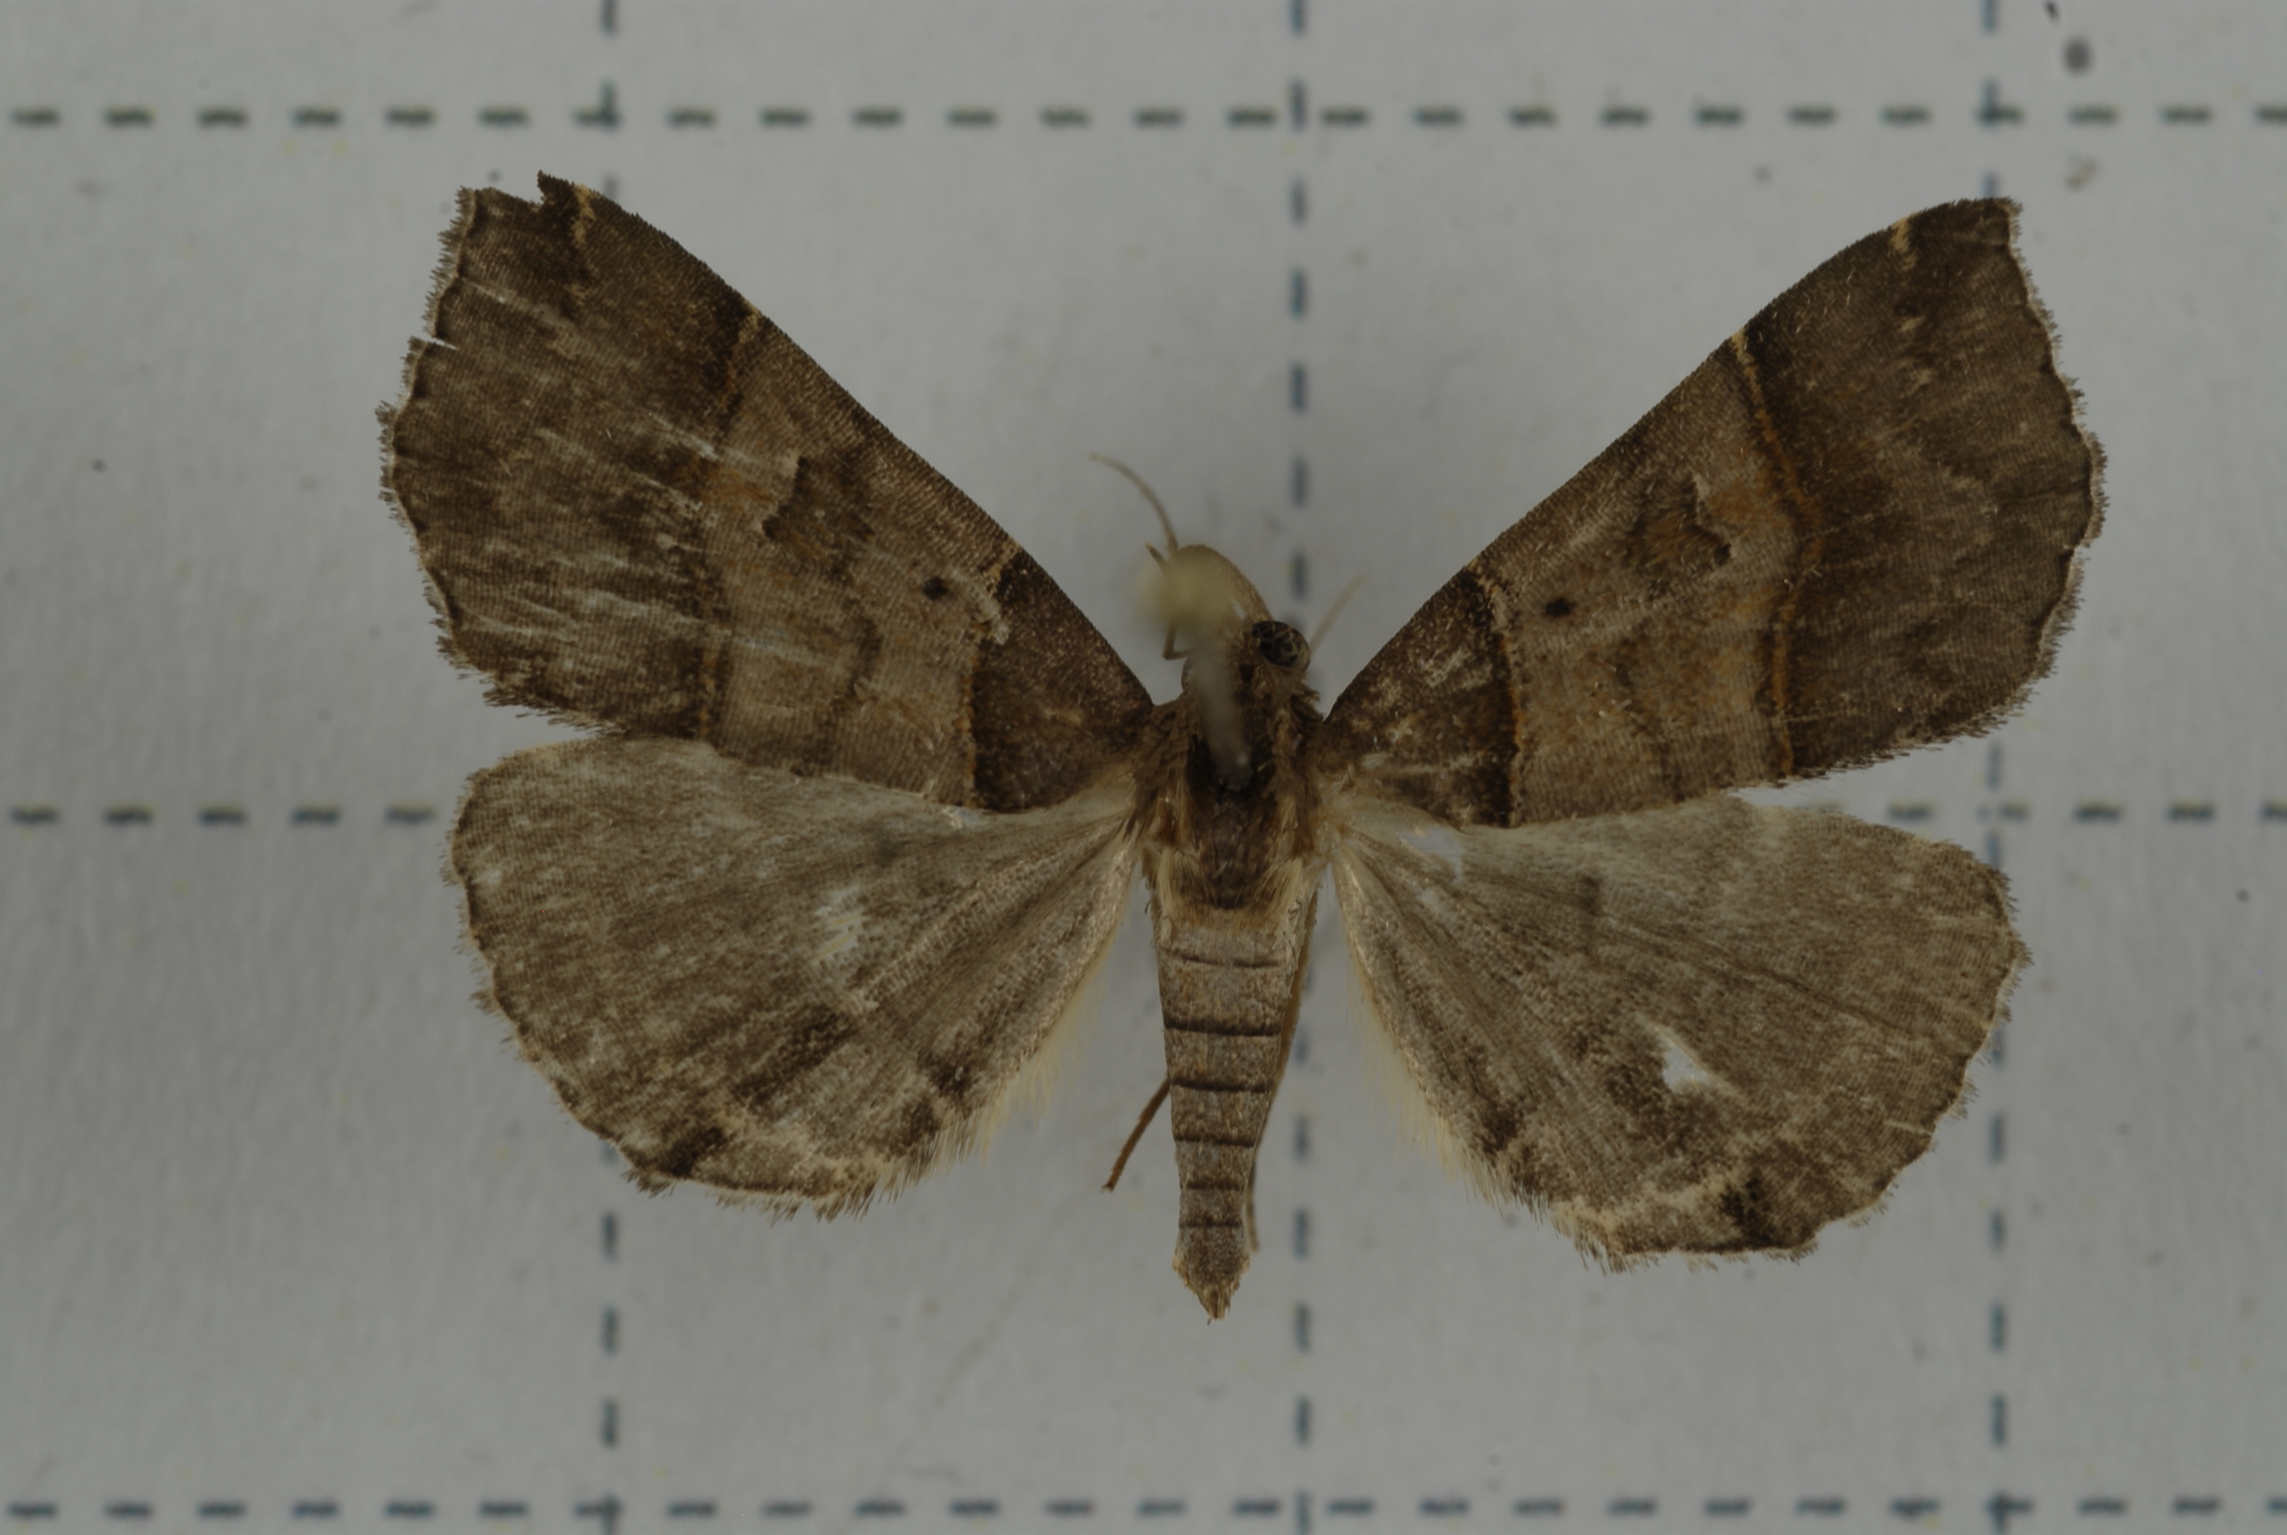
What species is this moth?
Bertula kosemponica
